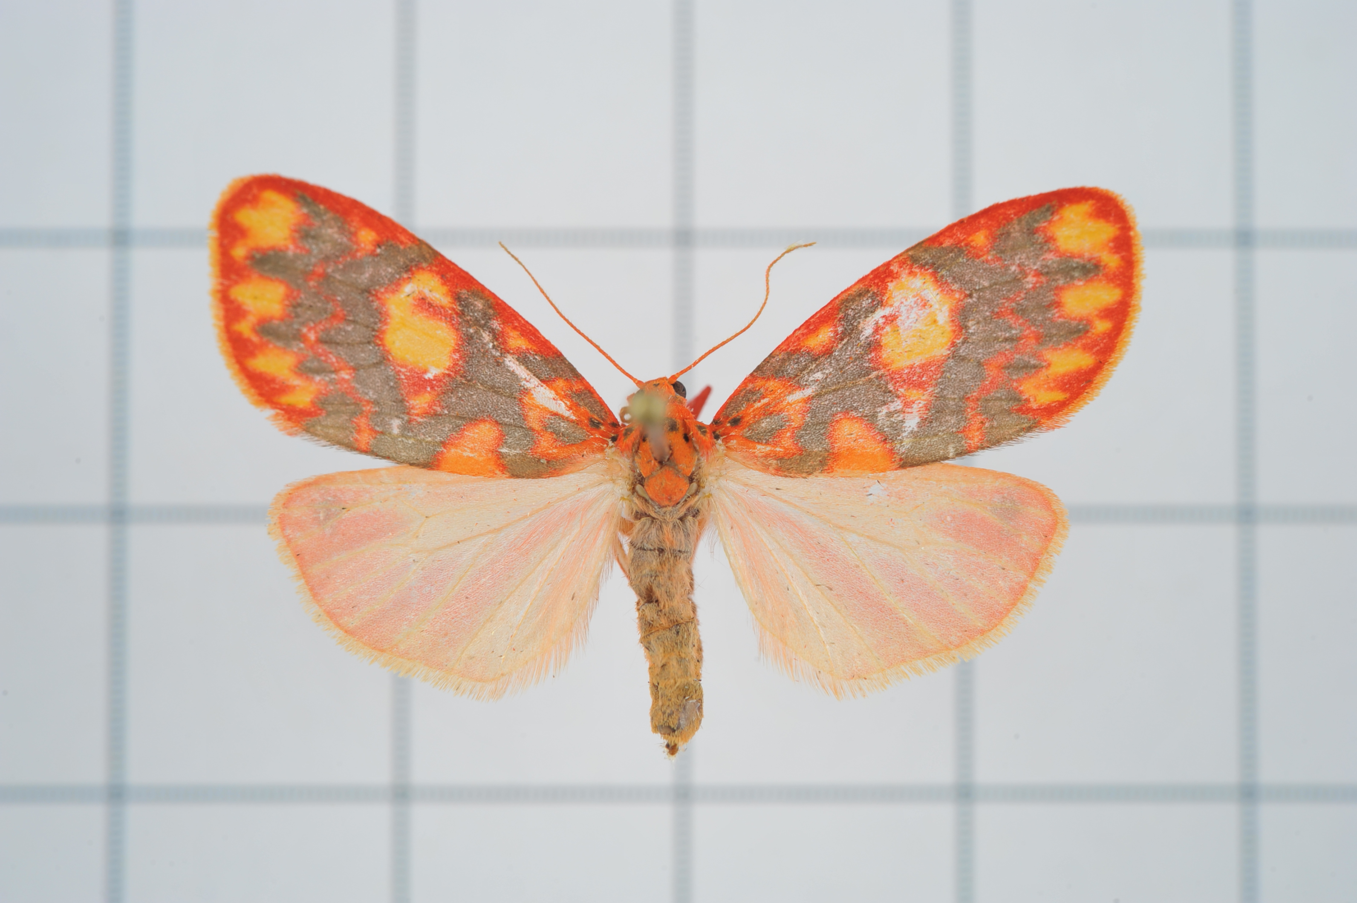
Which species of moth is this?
Floridasura tricolor
